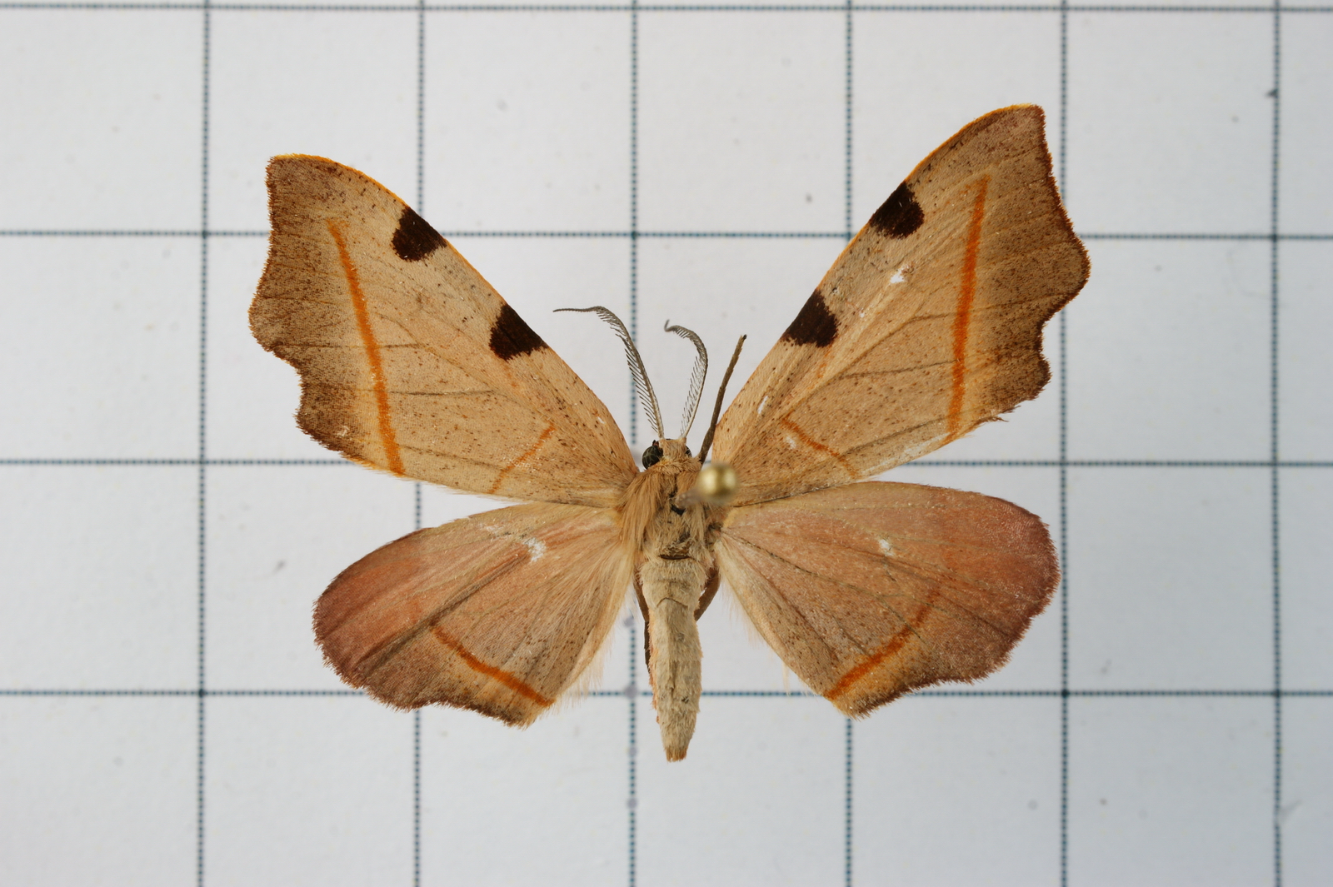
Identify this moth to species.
Achrosis rufescens
